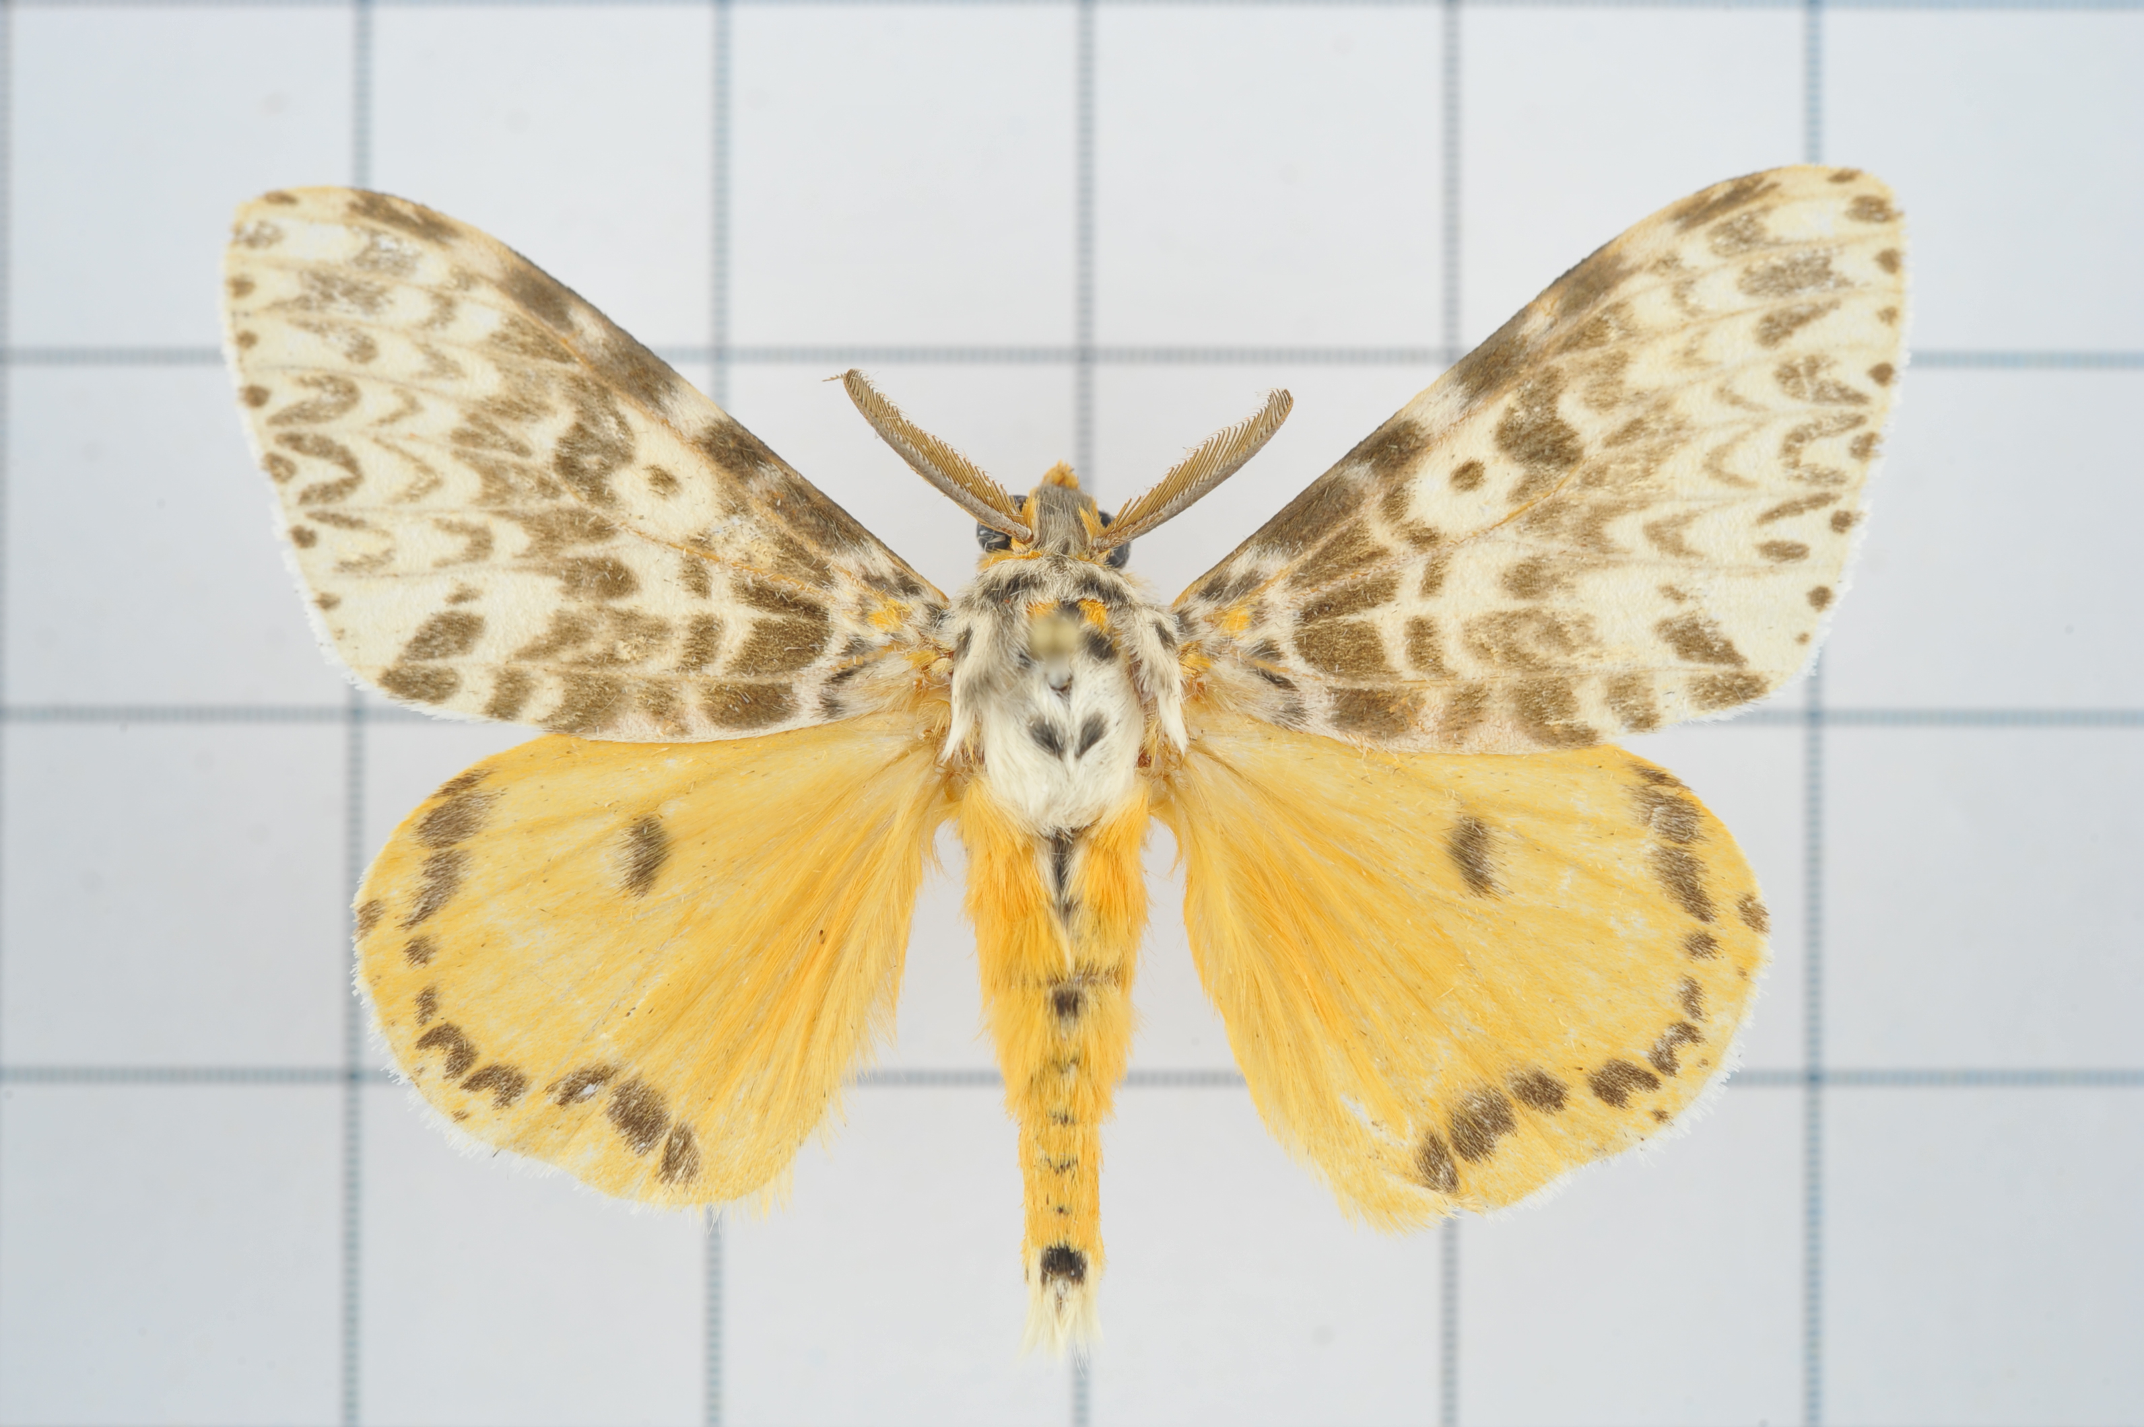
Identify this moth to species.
Lymantria mathura subpallida
